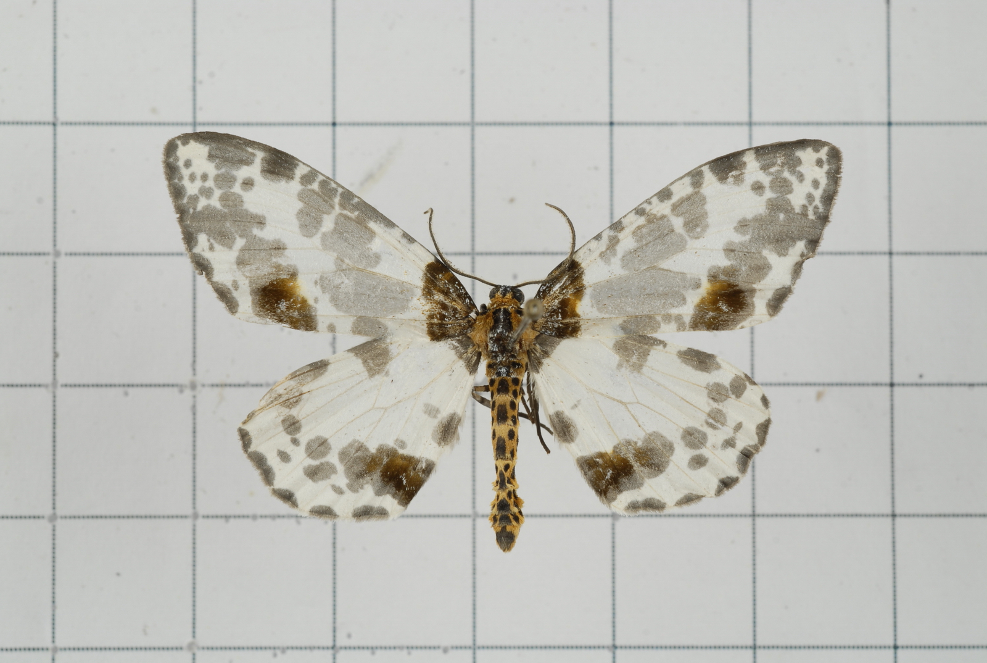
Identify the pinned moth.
Abraxas formosilluminata
